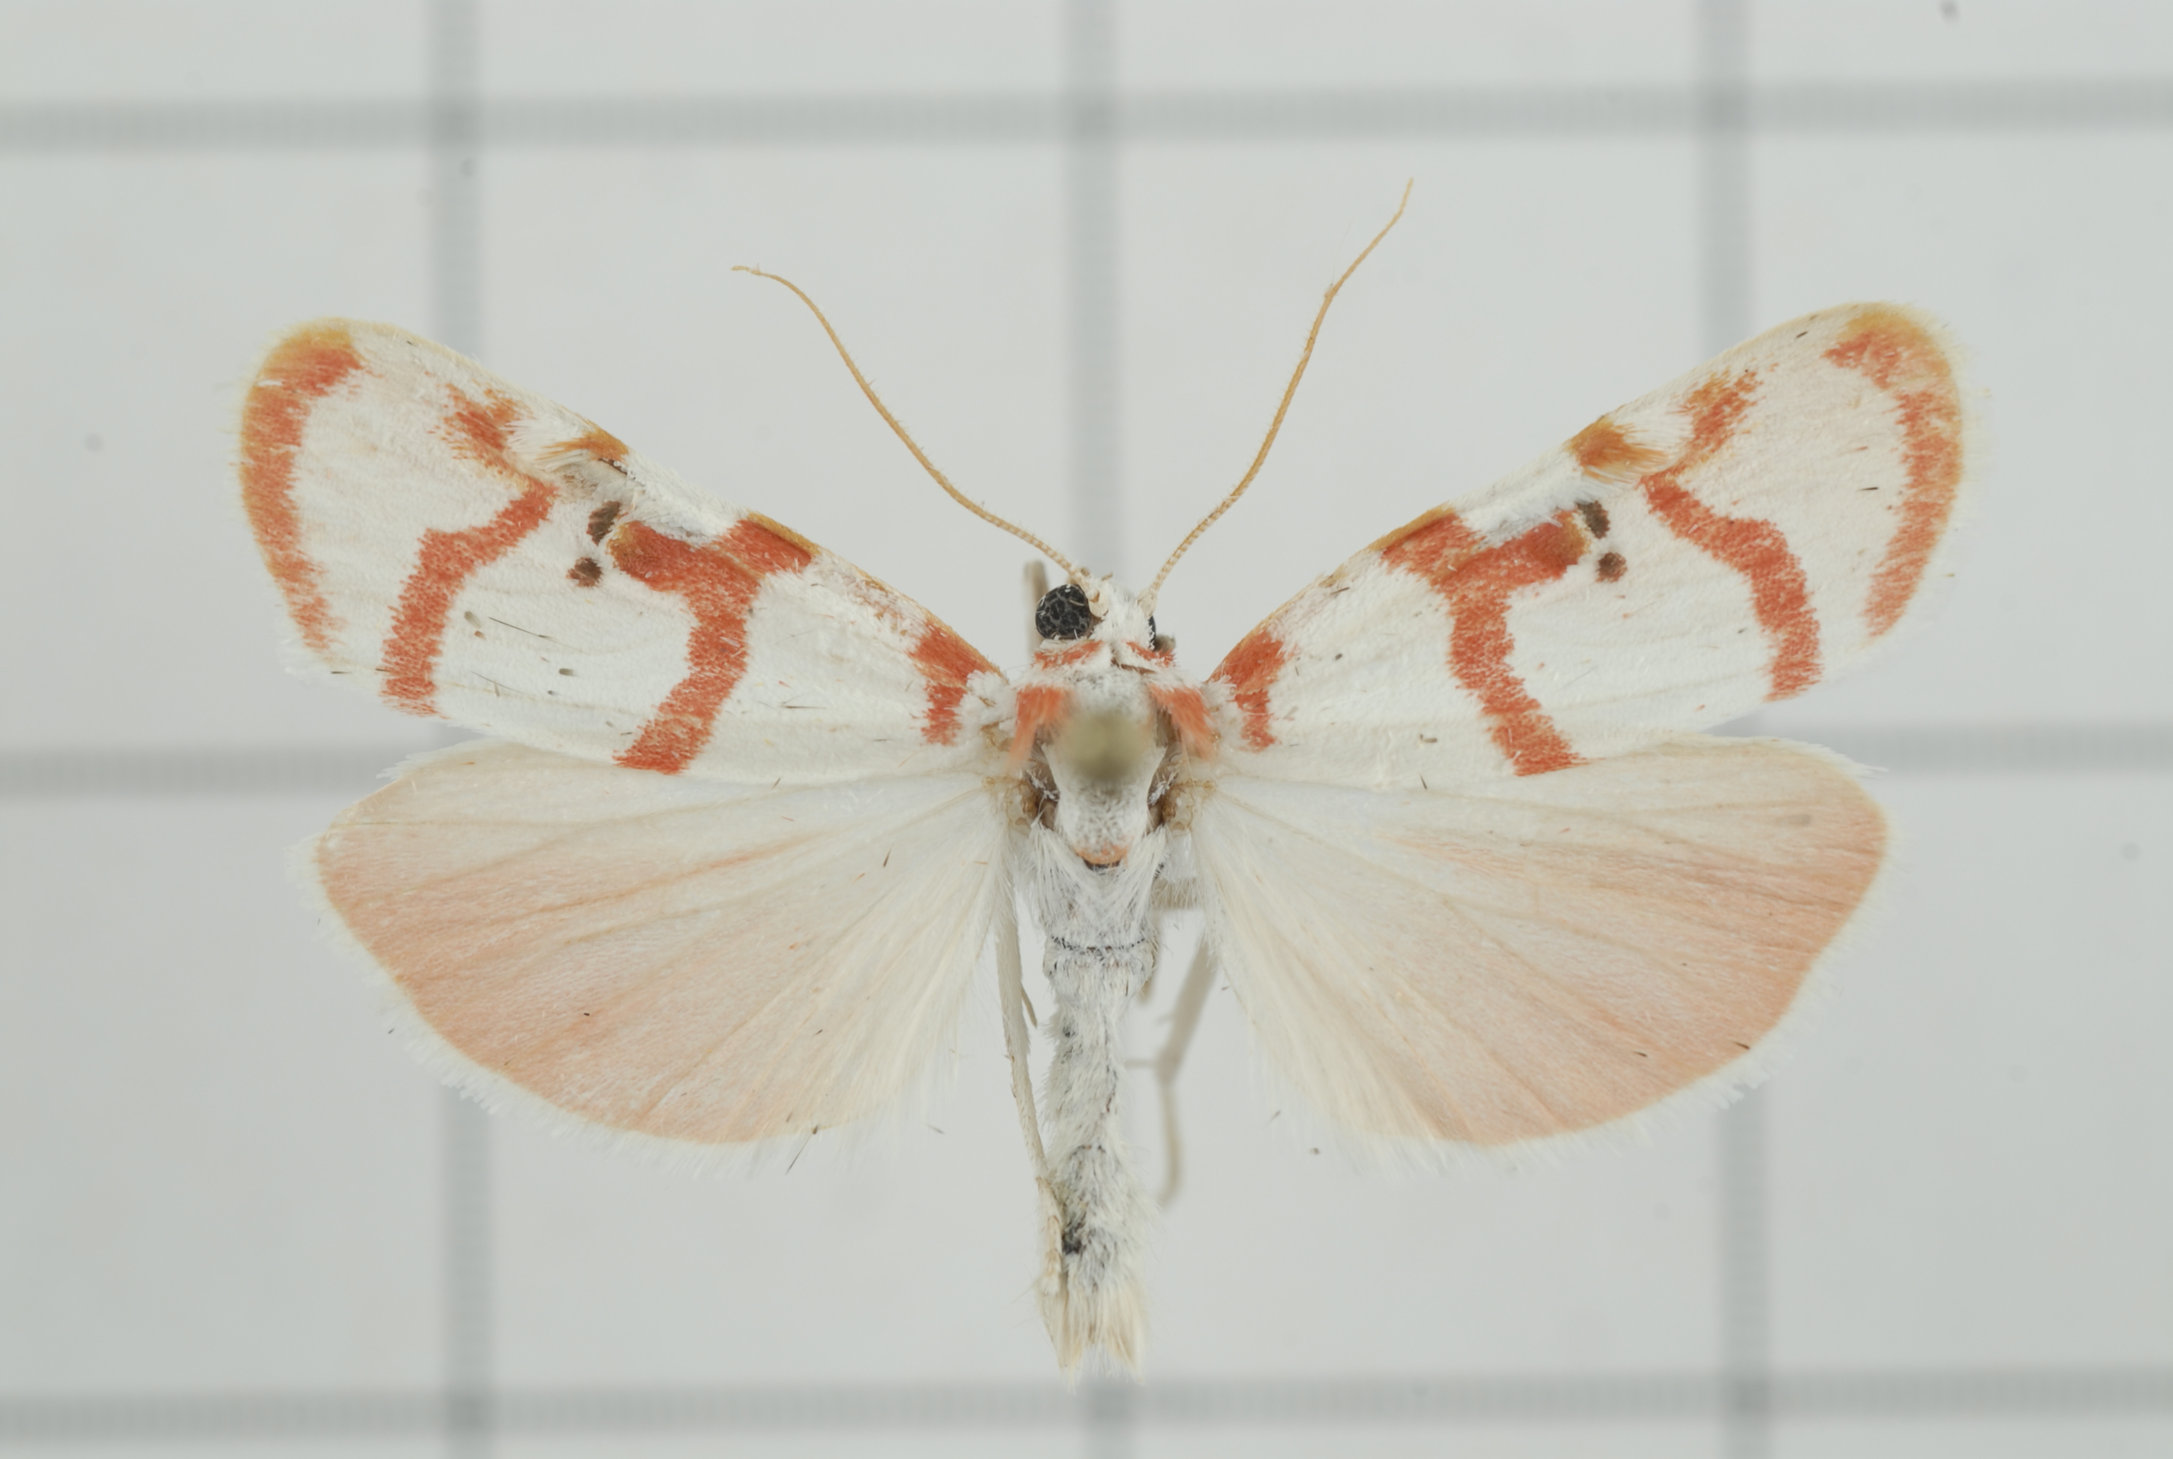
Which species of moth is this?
Cyana hamata hamata
